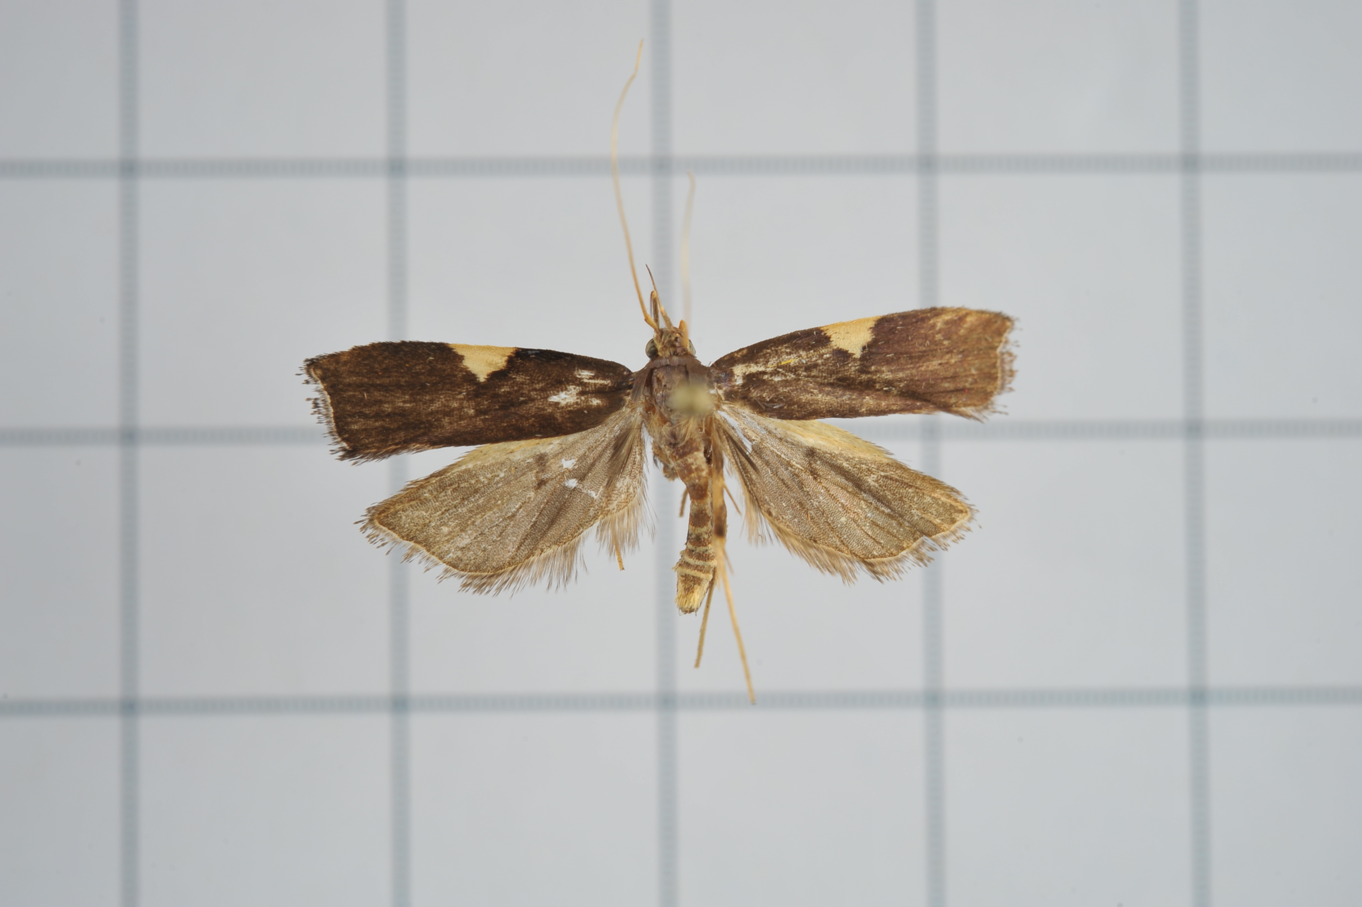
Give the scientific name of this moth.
Thubana deltaspis
